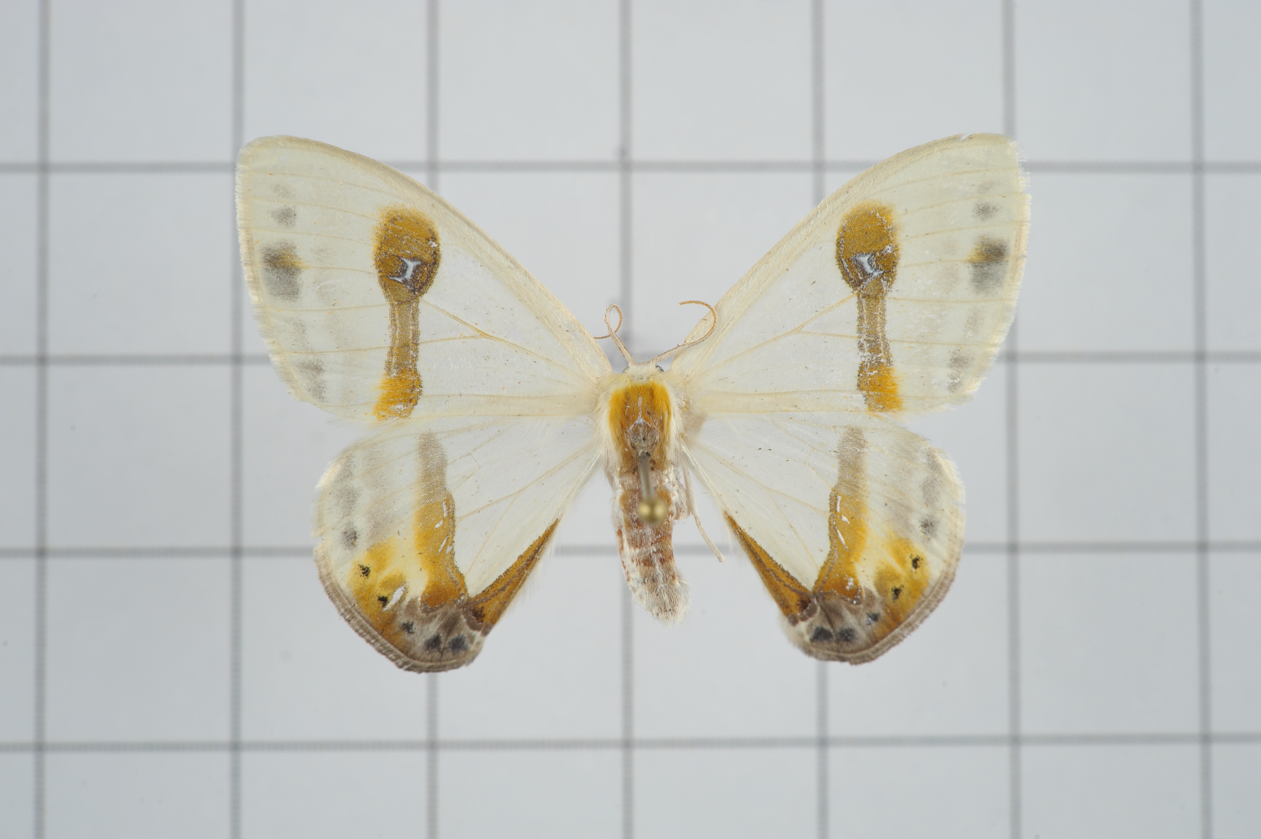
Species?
Macrocilix mysticata flavotincta
